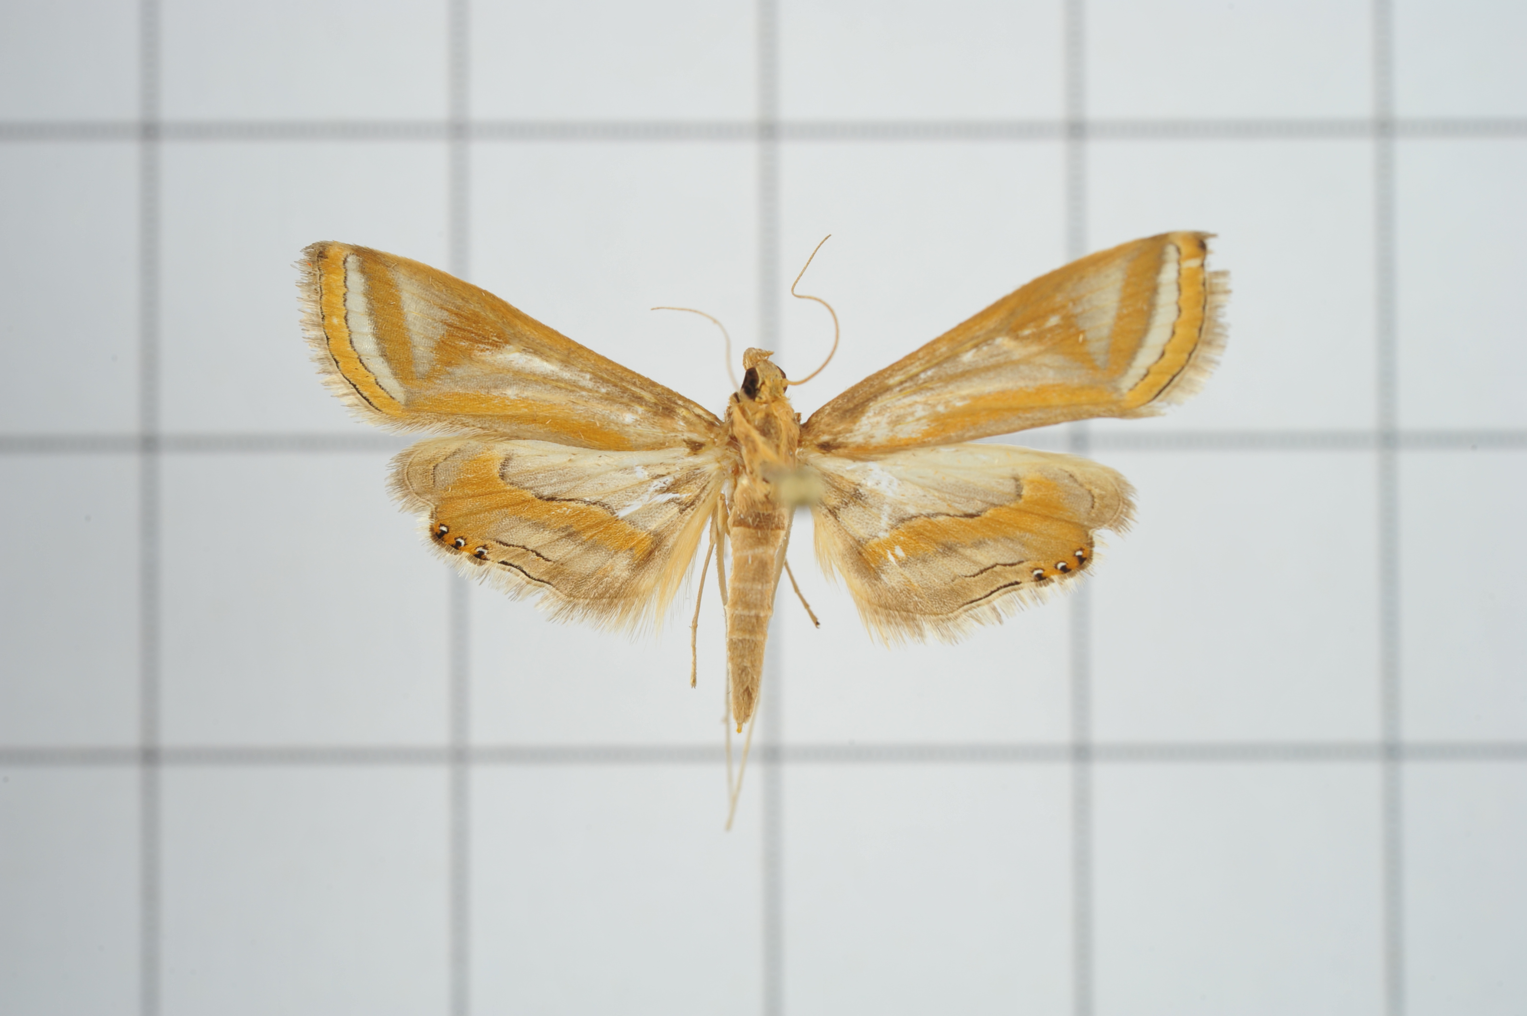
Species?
Eoophyla gibbosalis
